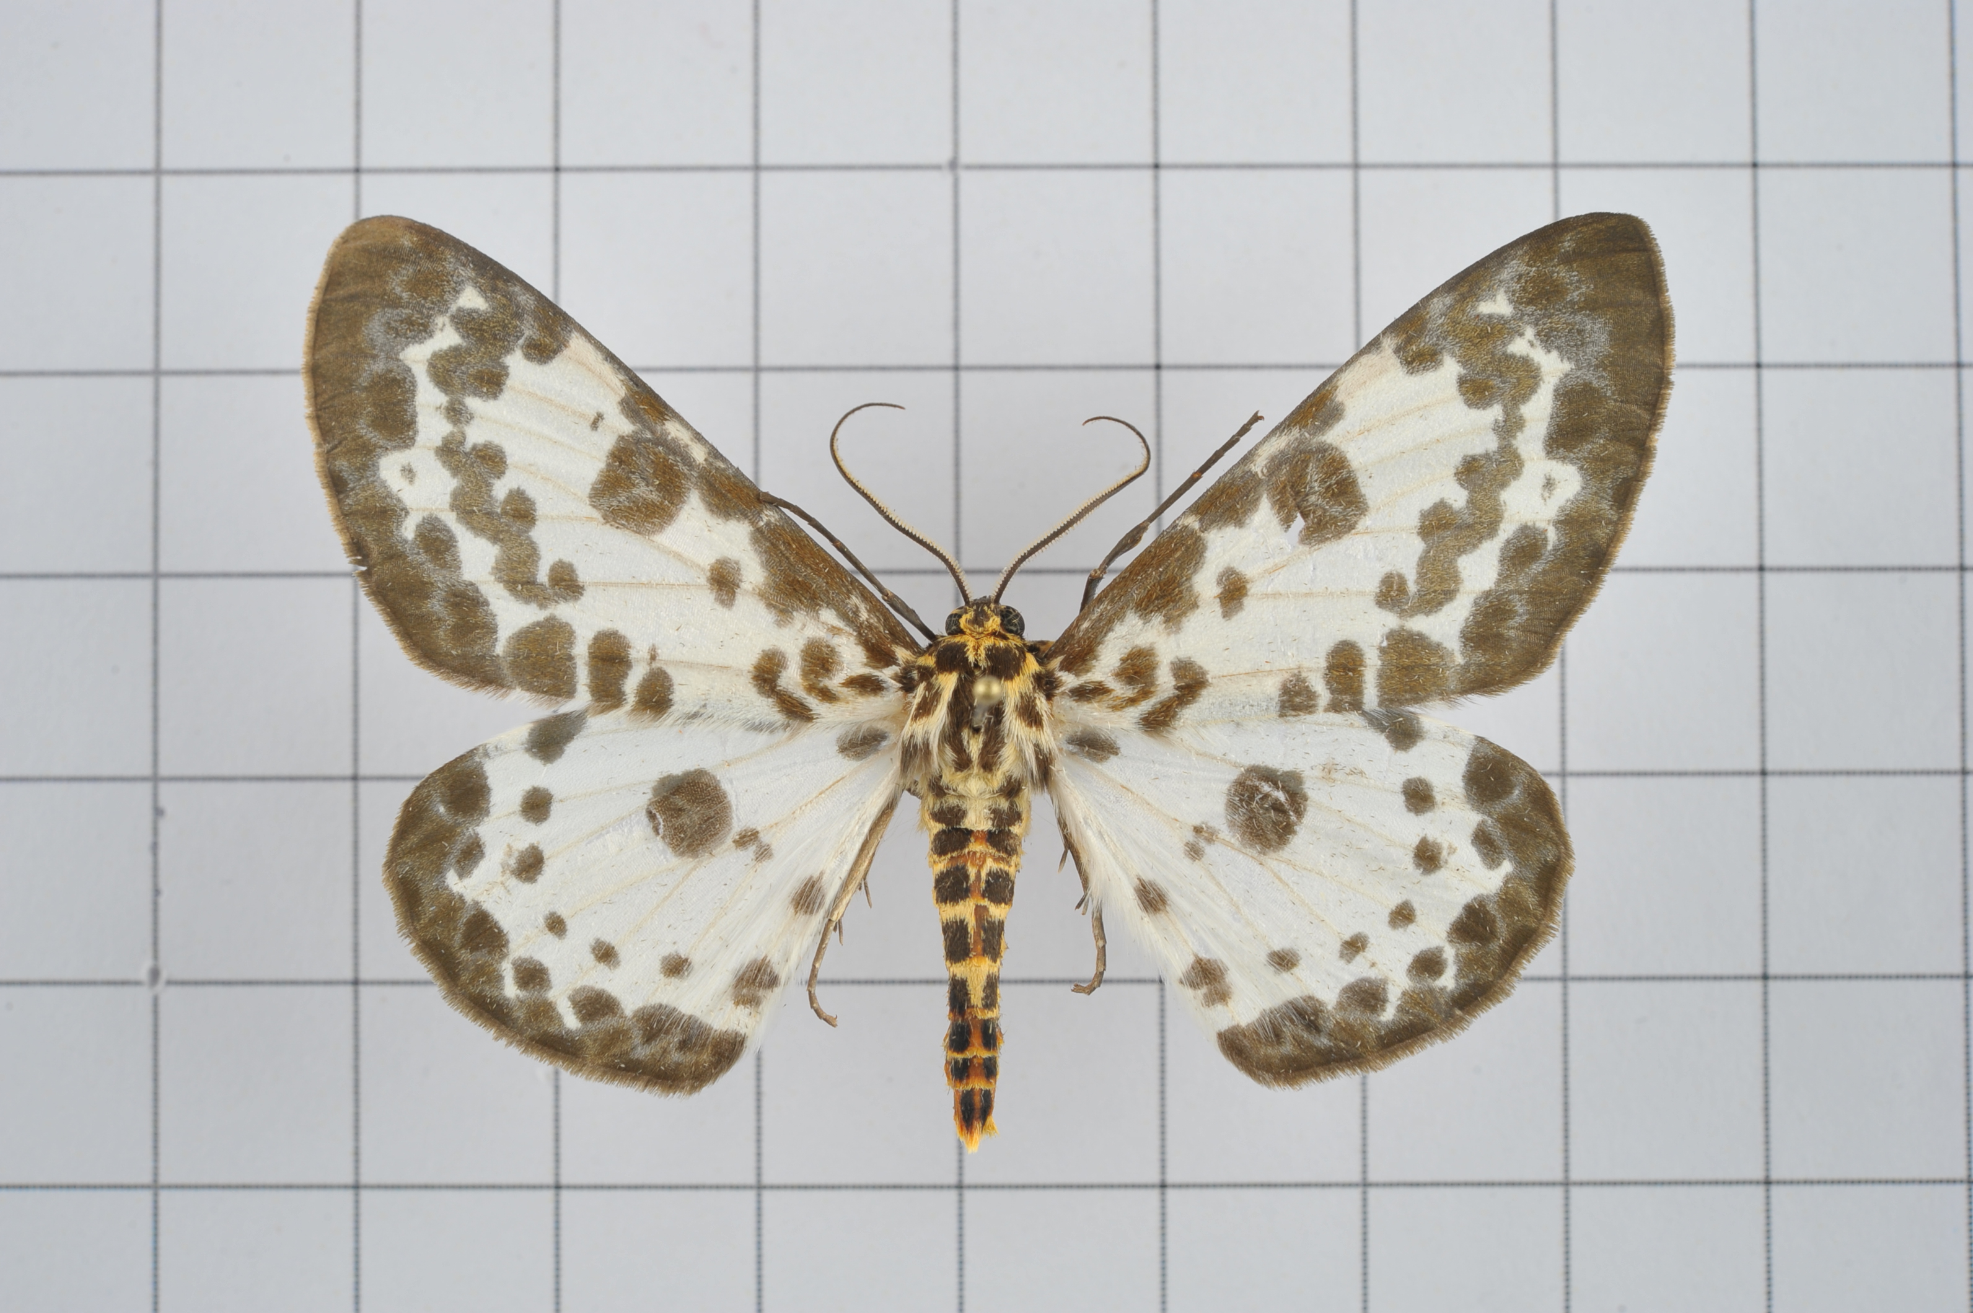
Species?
Parapercnia giraffata
